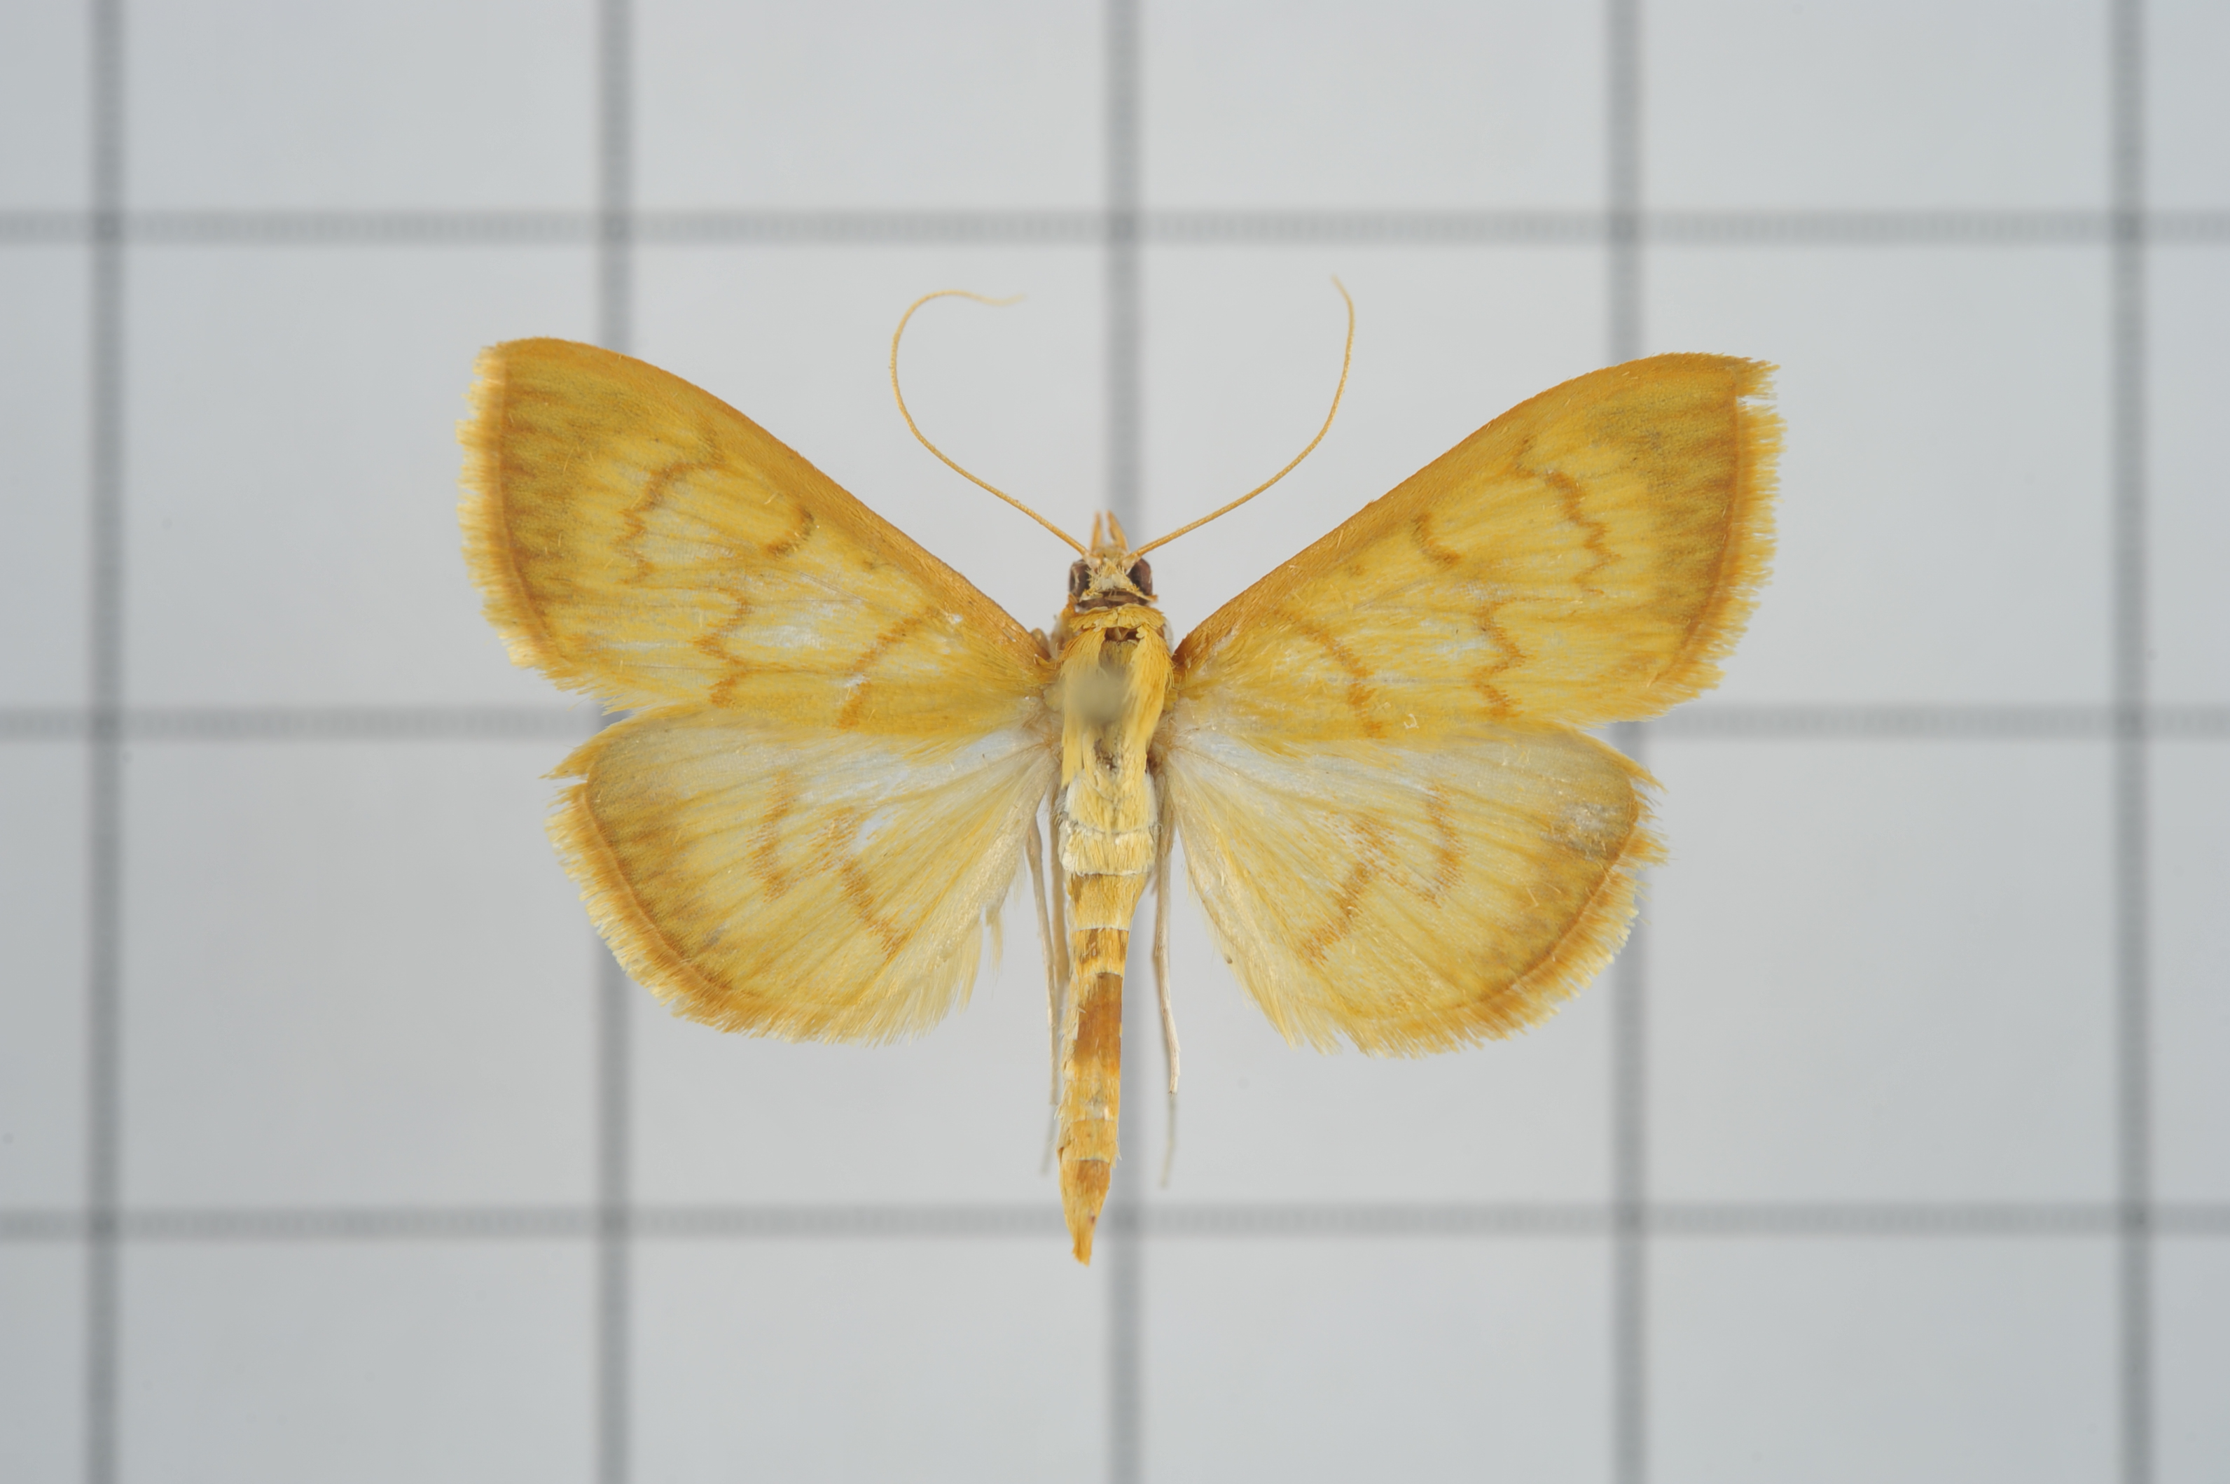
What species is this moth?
Ecpyrrhorrhoe celatalis
